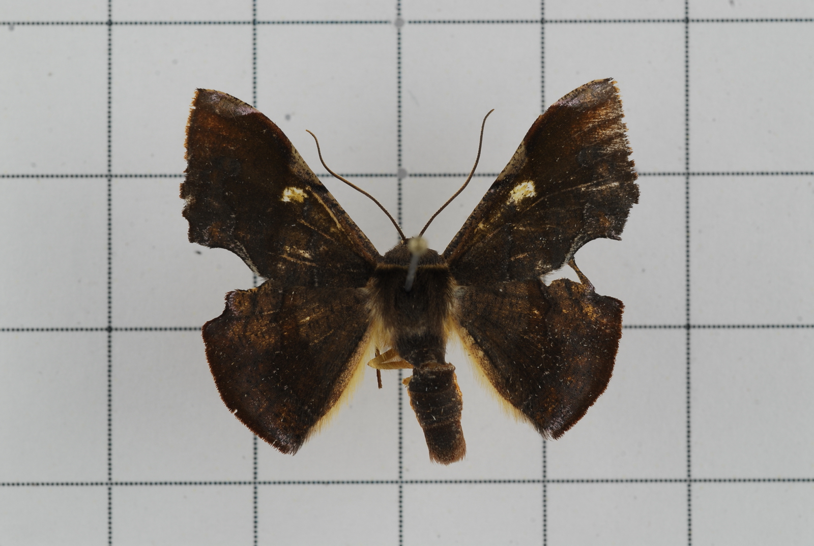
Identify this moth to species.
Fascellina chromataria
